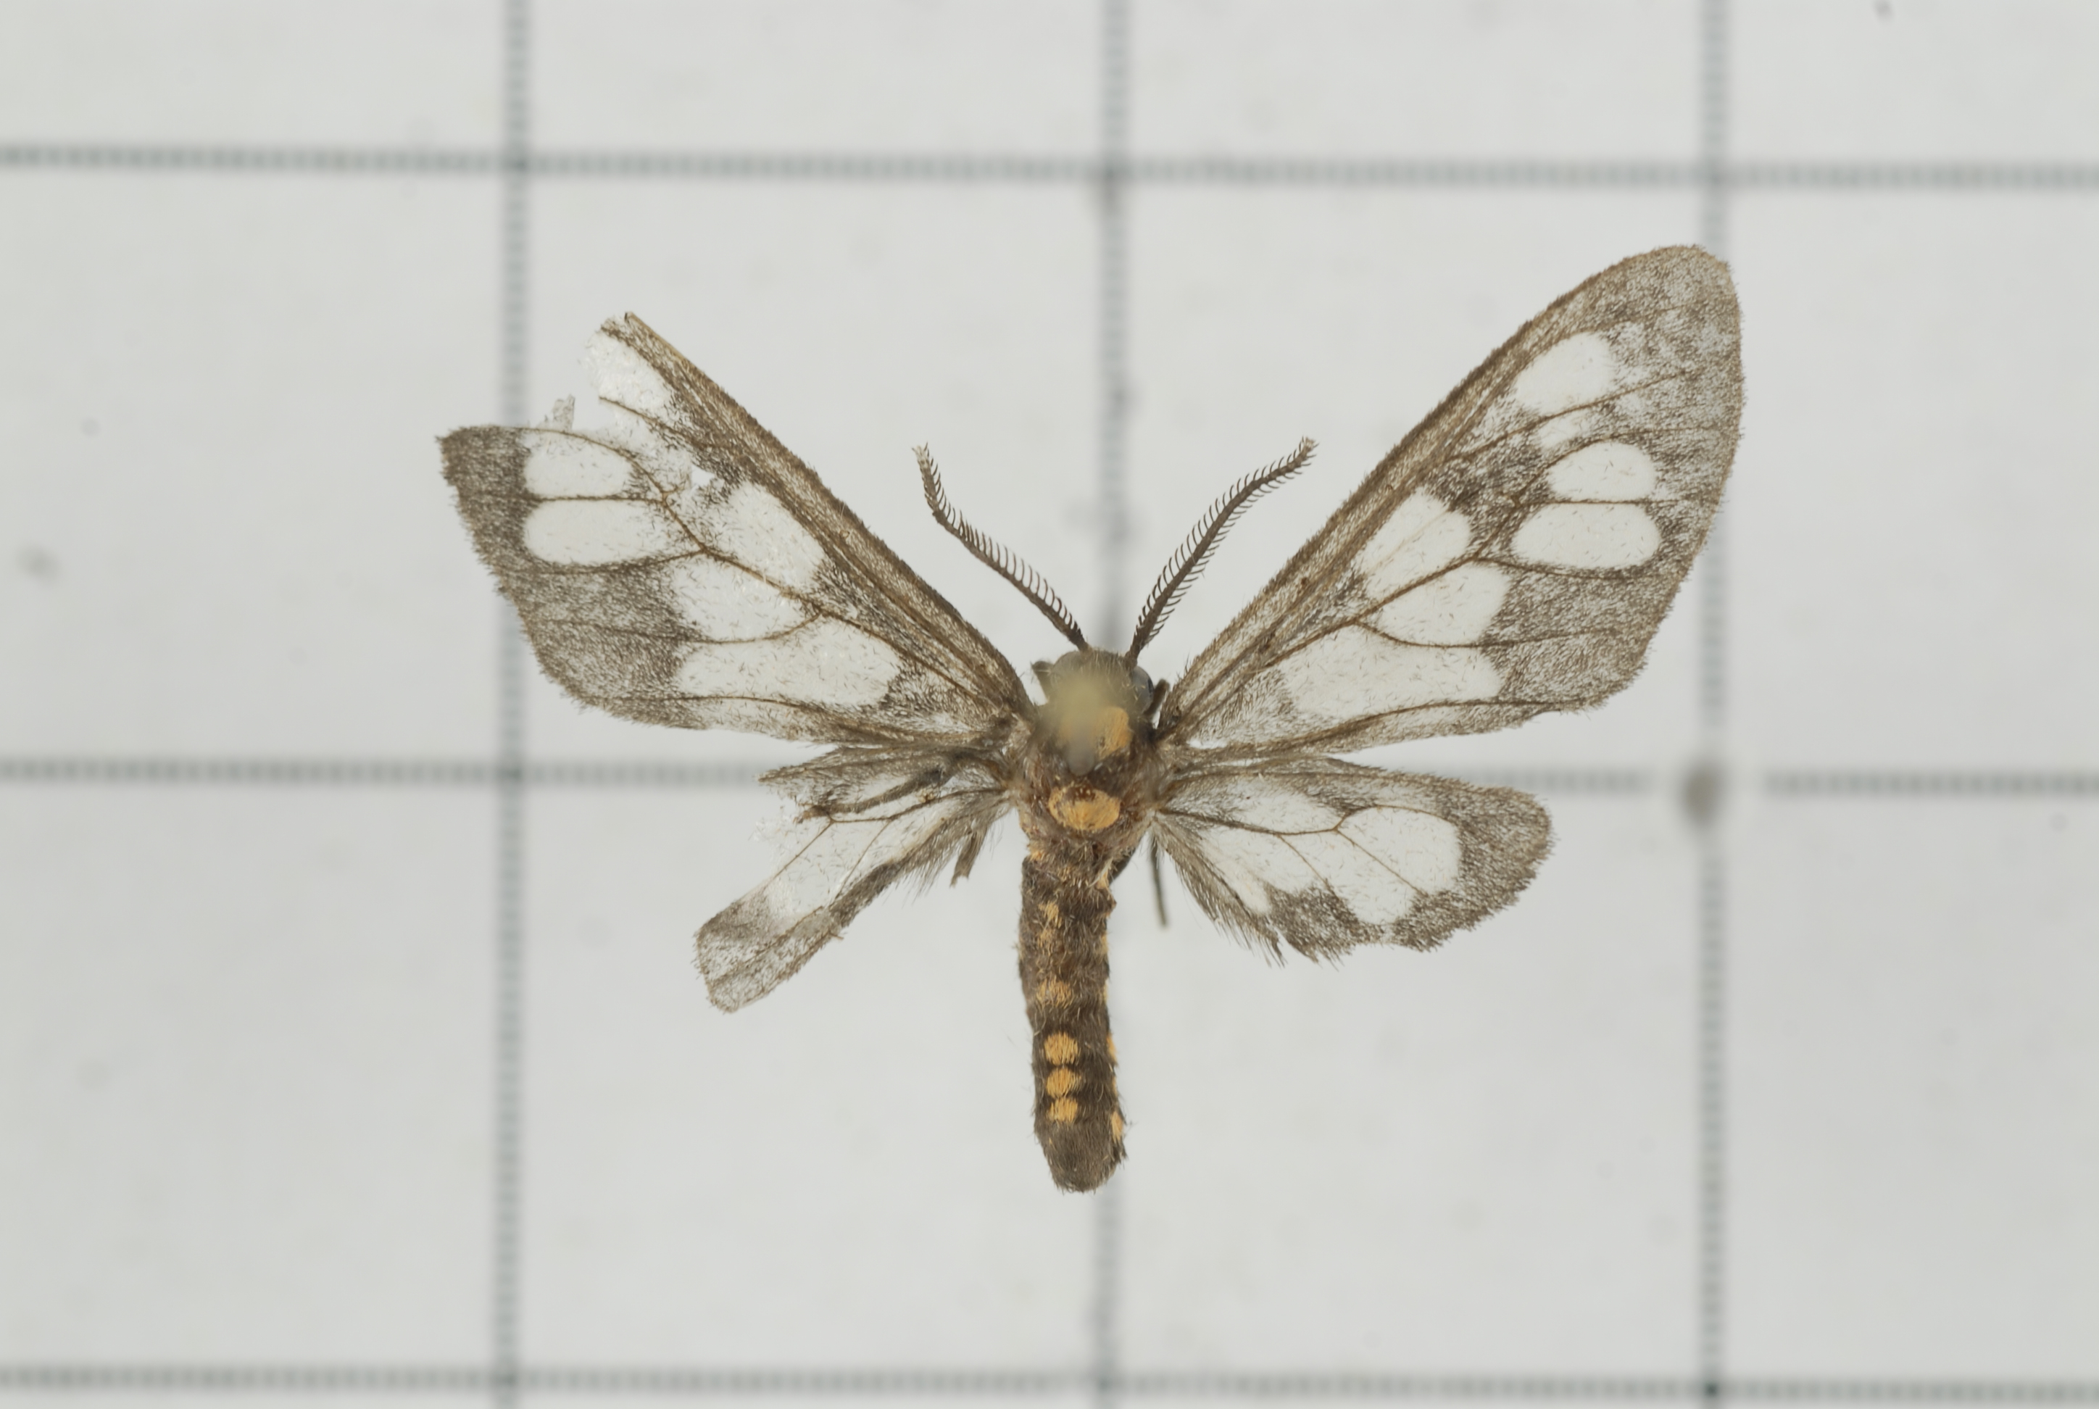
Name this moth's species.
Eressa confinis finitima
